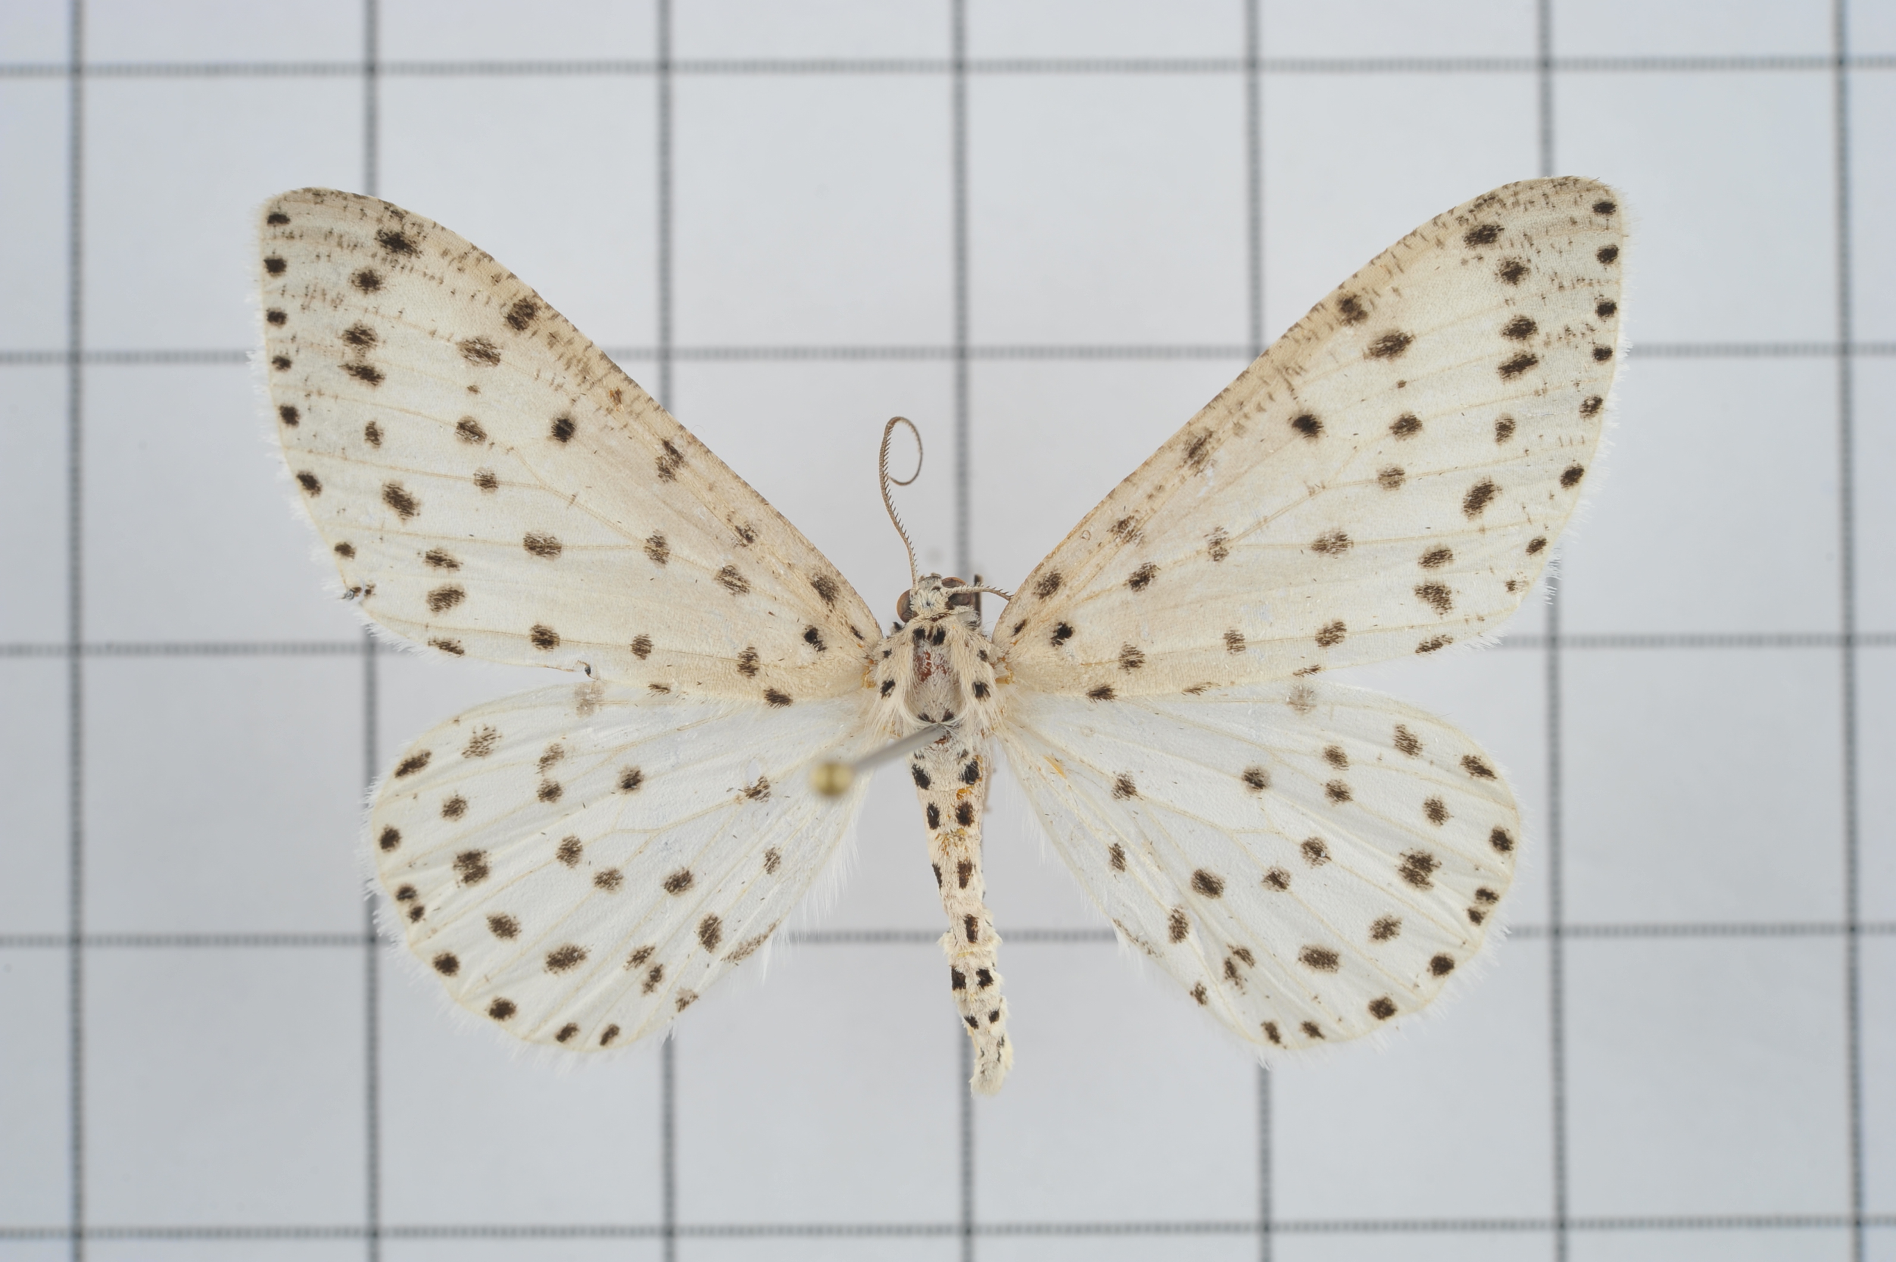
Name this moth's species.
Xenoplia trivialis
